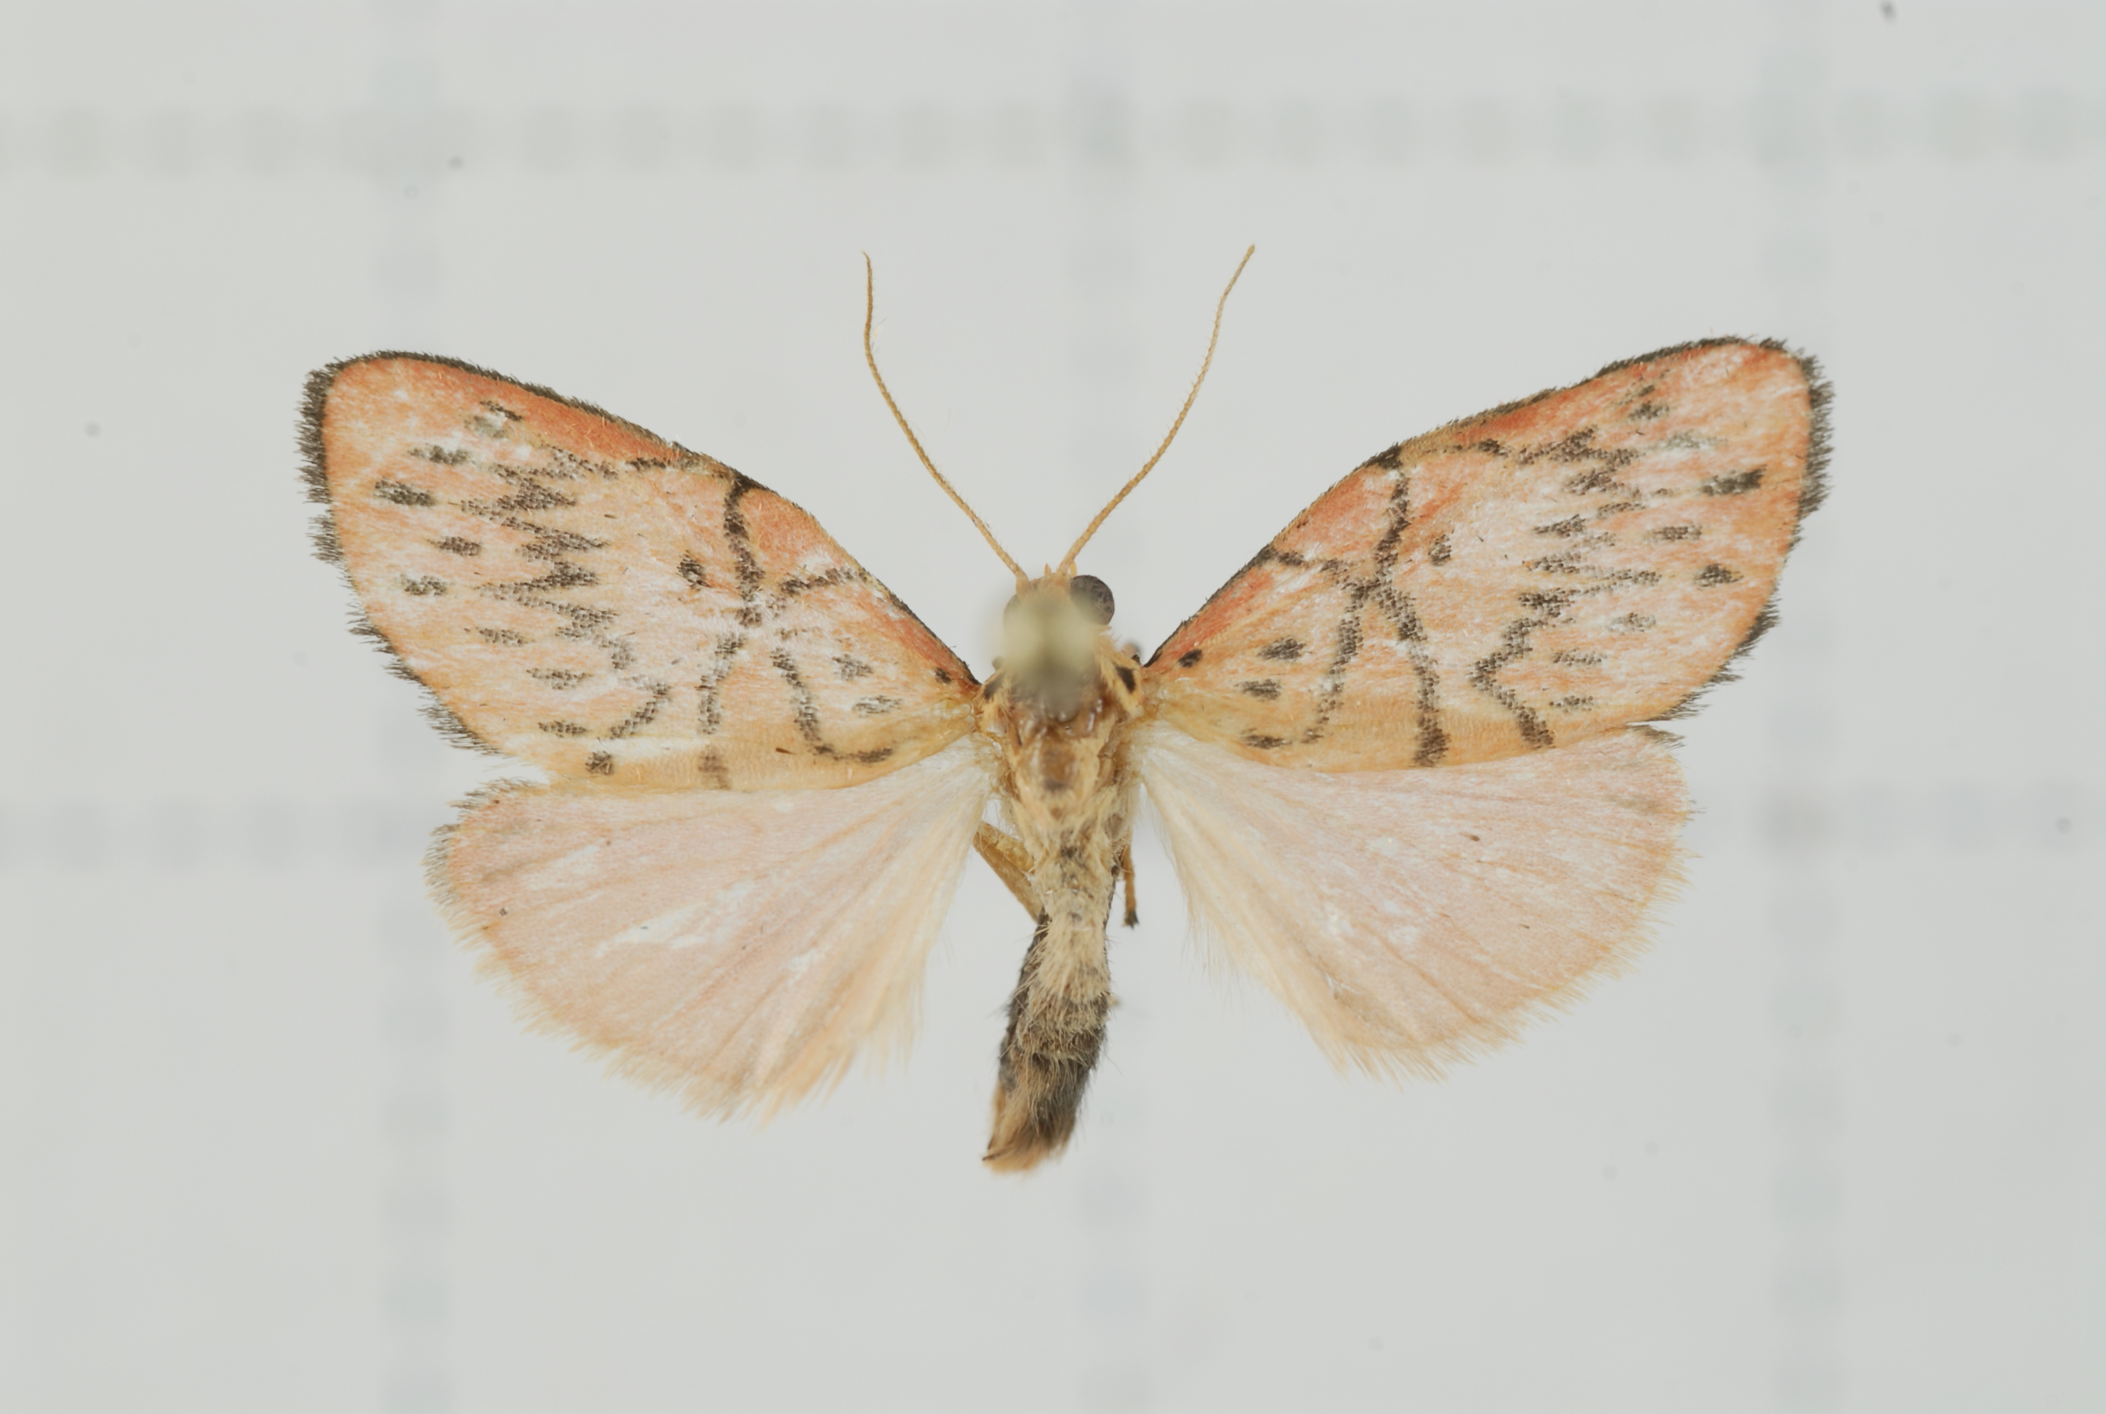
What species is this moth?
Aberrasine lichenshihi
